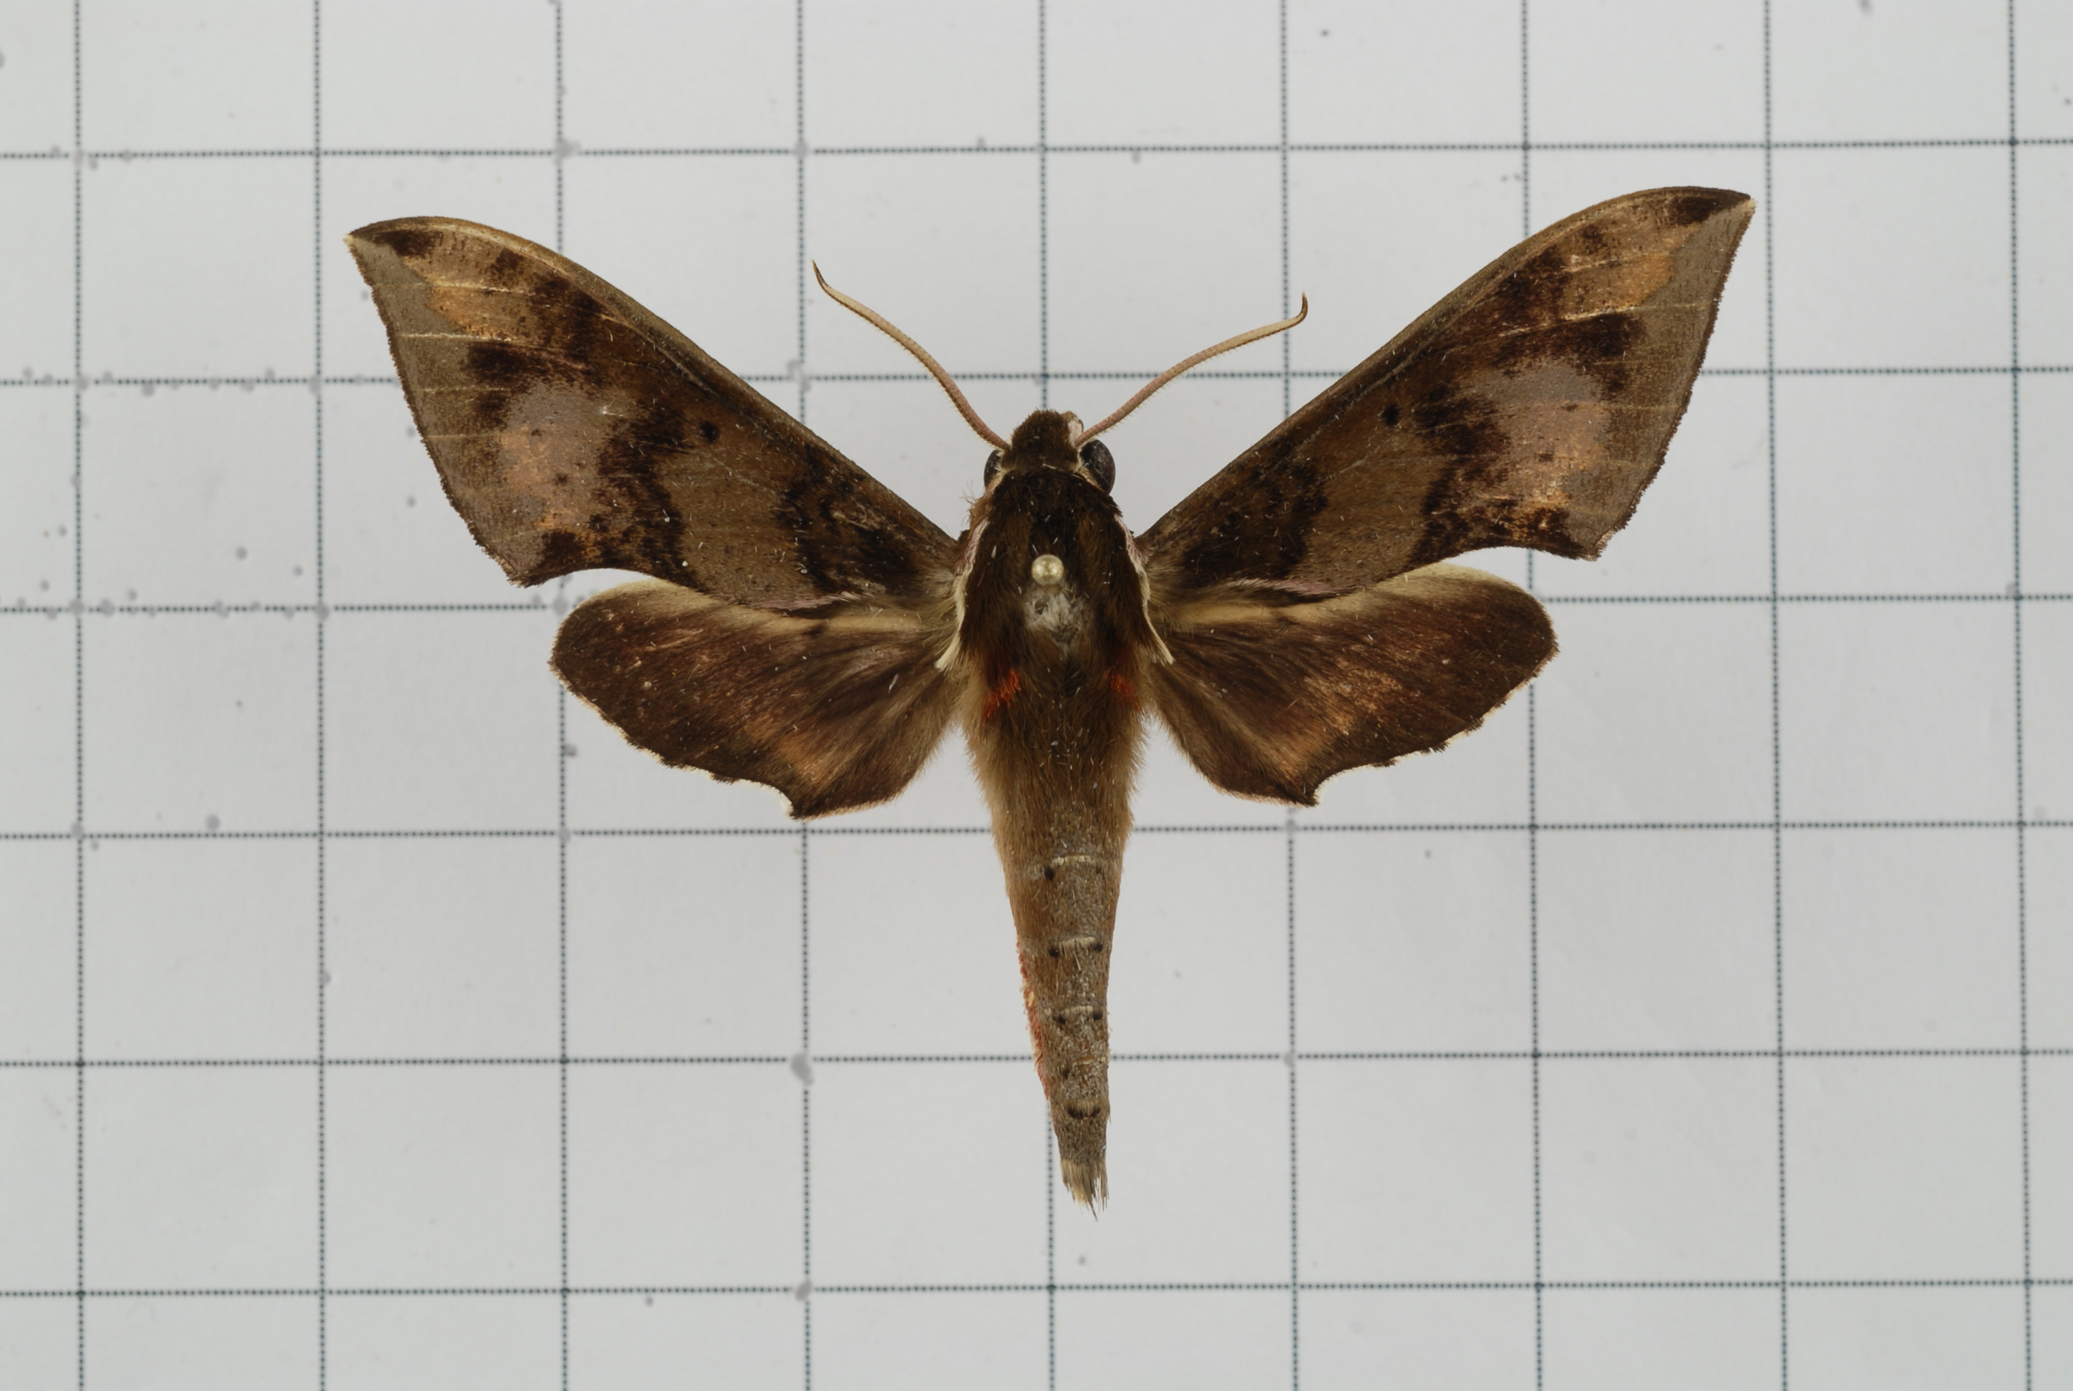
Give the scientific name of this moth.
Rhagastis binoculata
